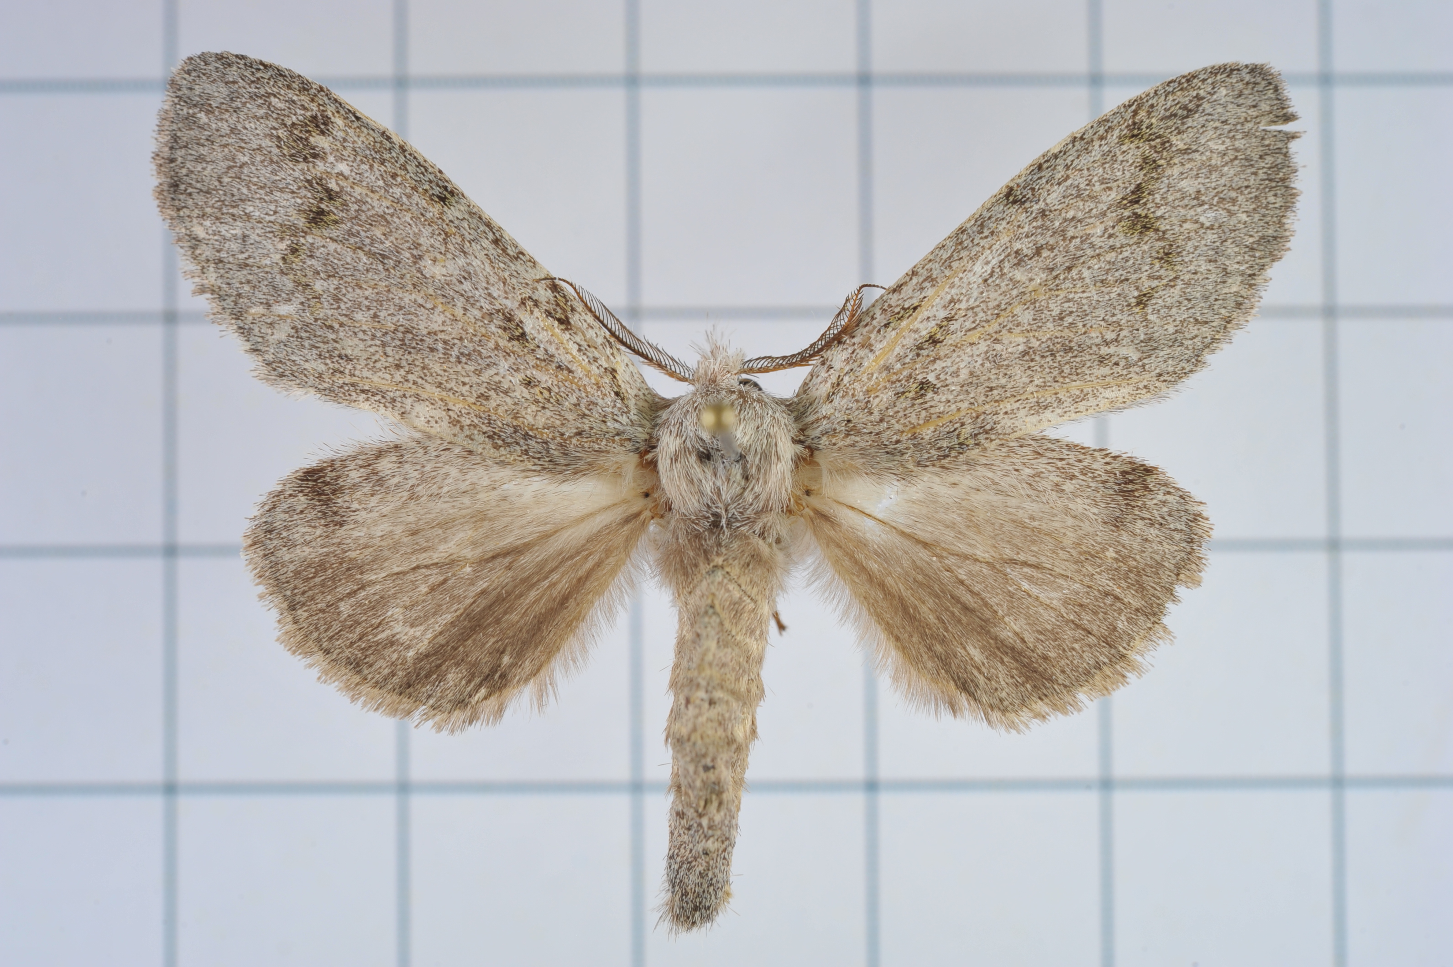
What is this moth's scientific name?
Syntypistis subgeneris subgeneris
